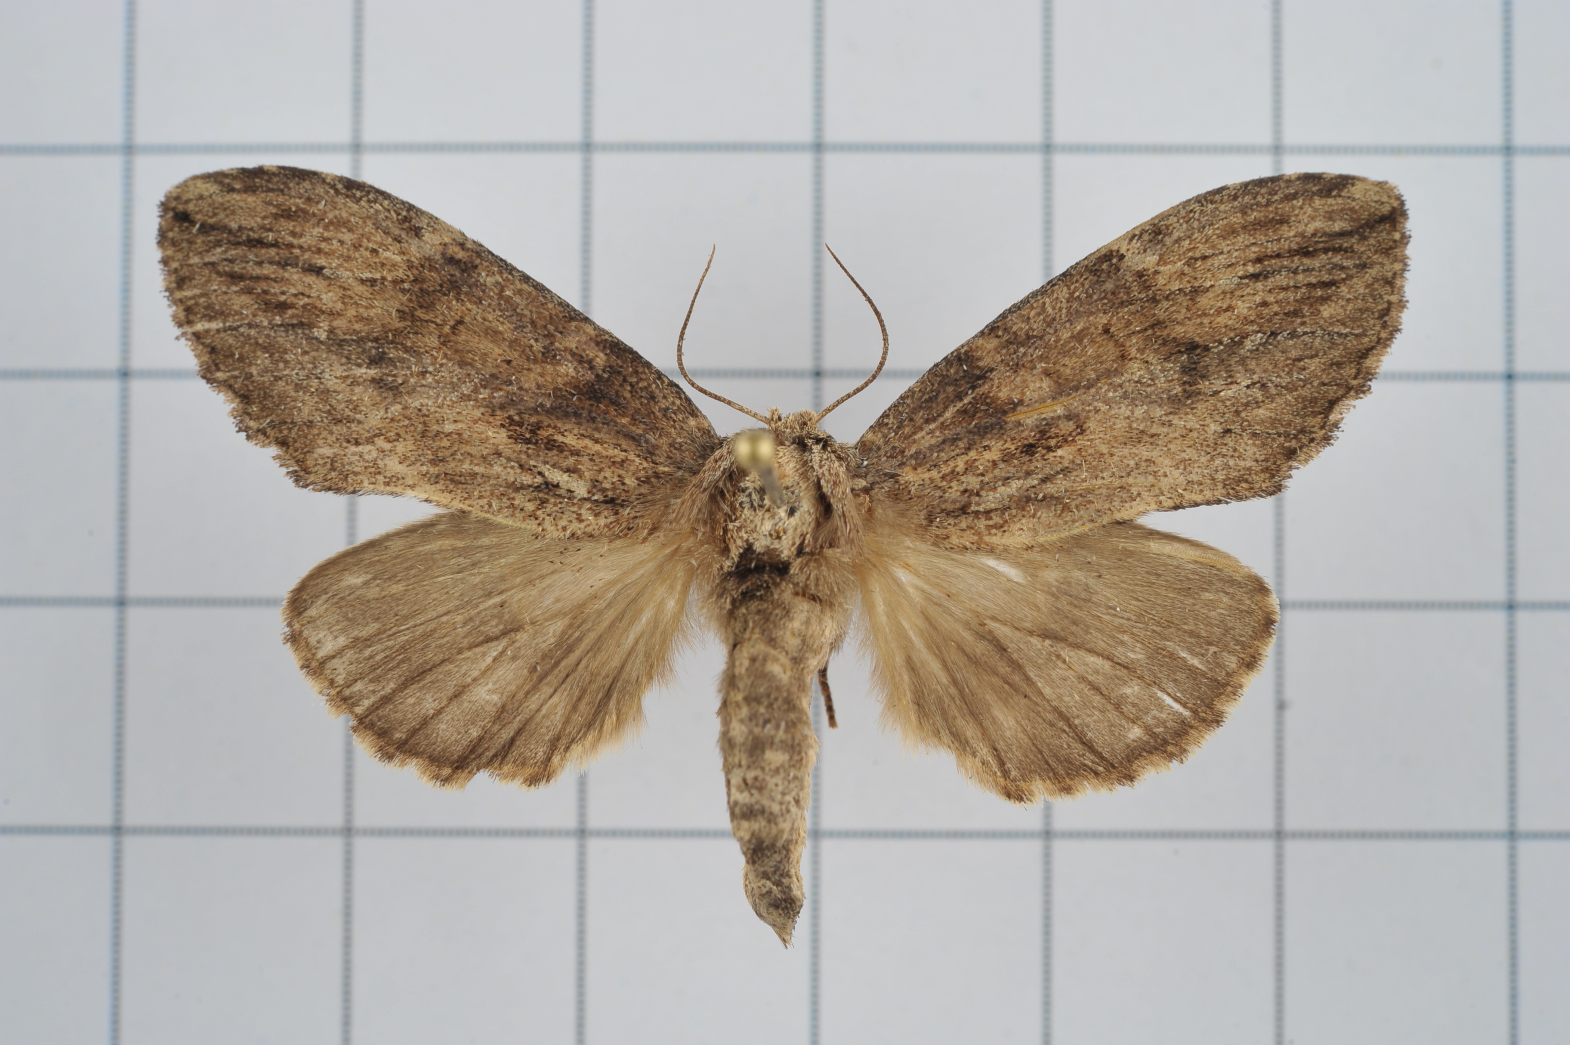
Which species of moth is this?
Allodontoides tenebrosa
